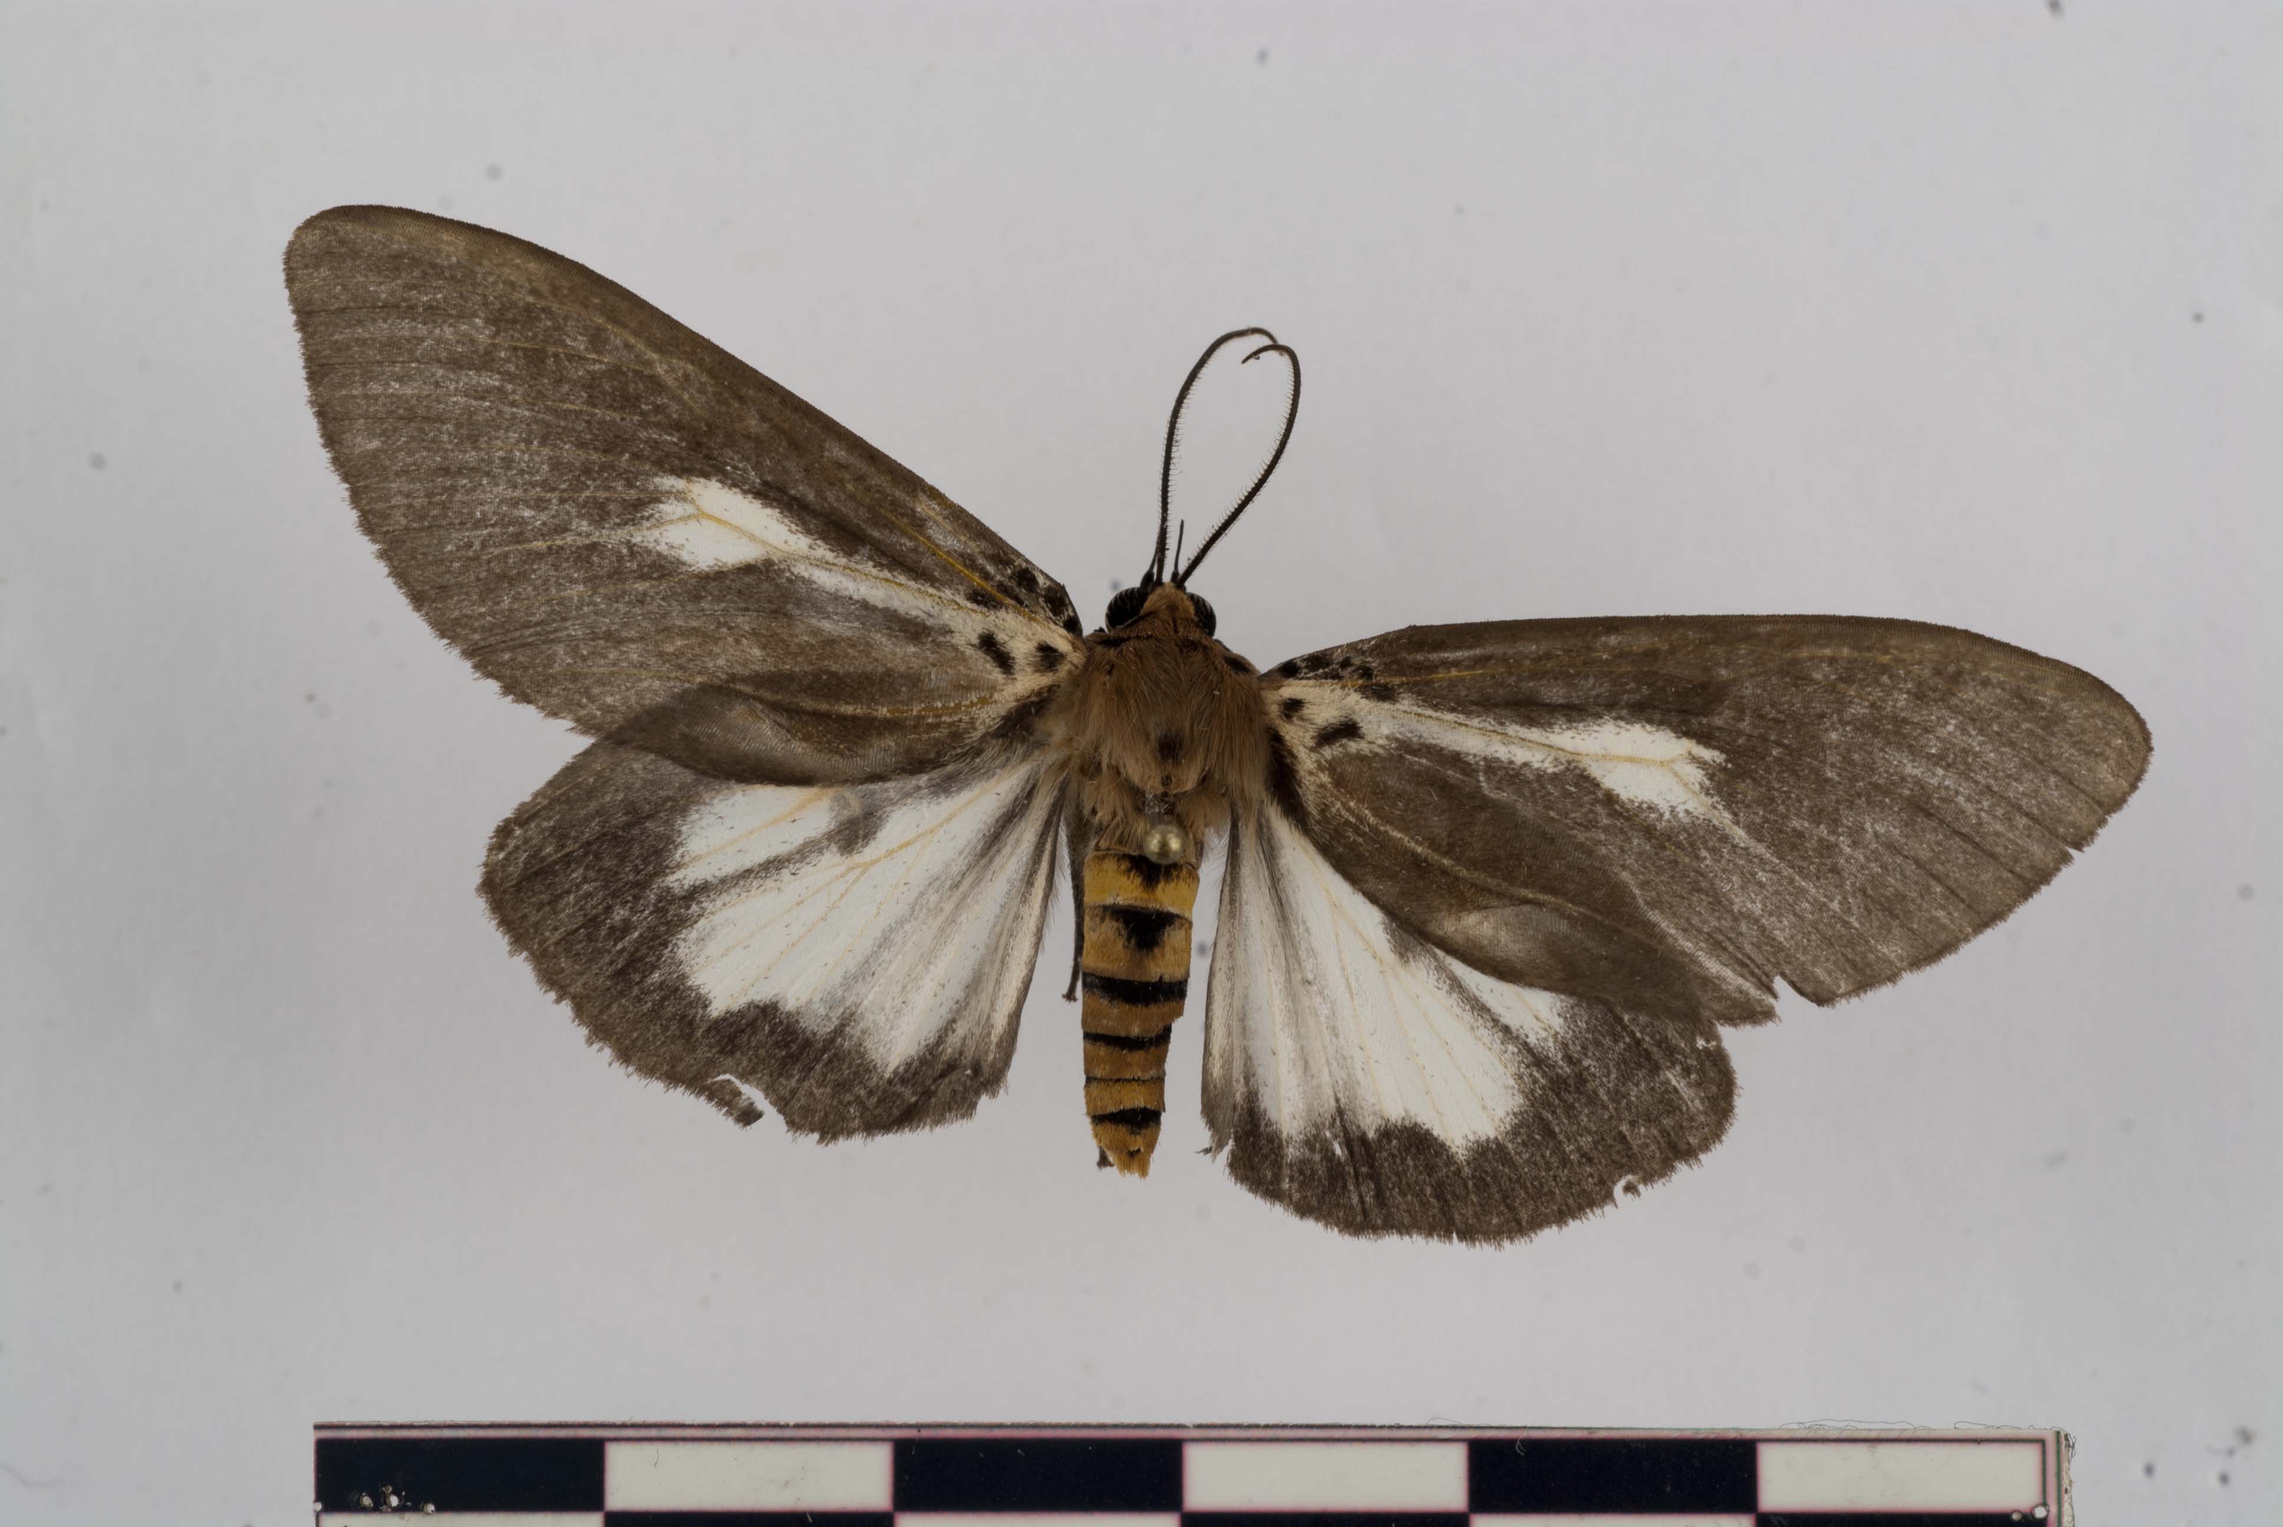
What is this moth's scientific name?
Asota heliconia zebrina
